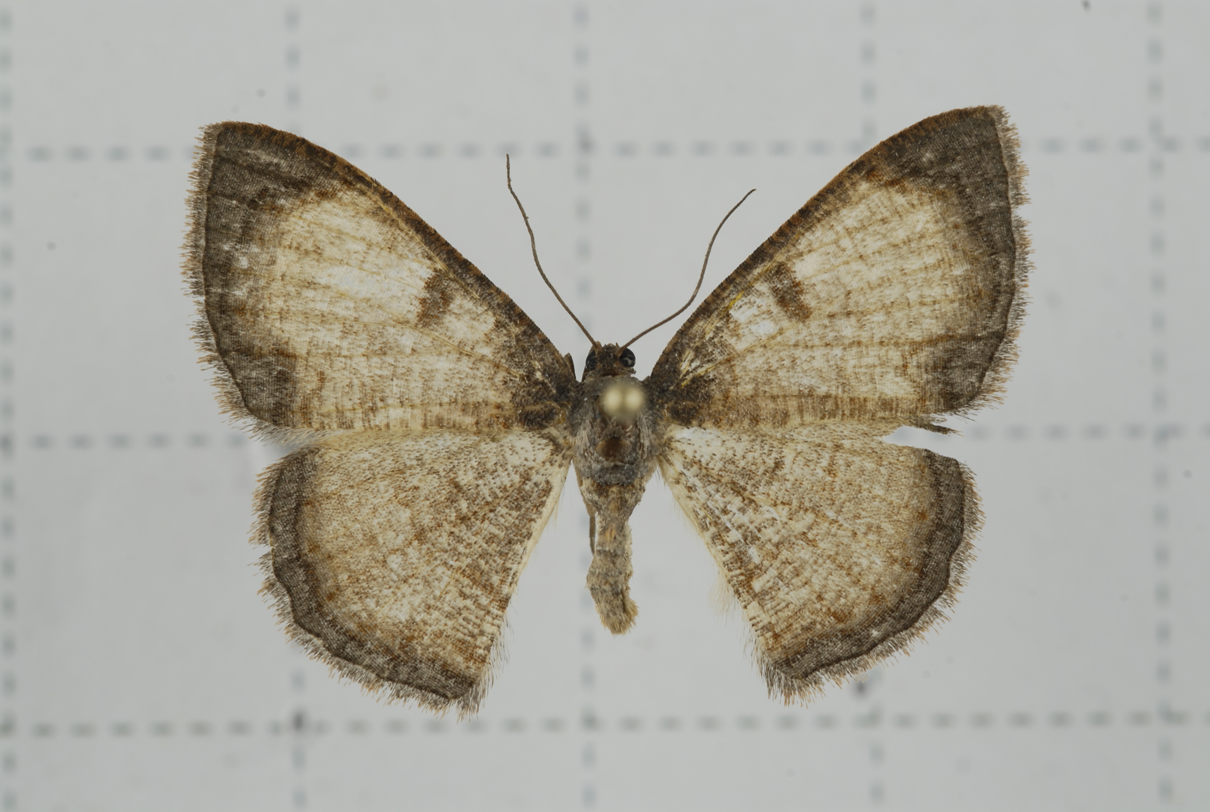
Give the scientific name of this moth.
Hydatocapnia gemina
